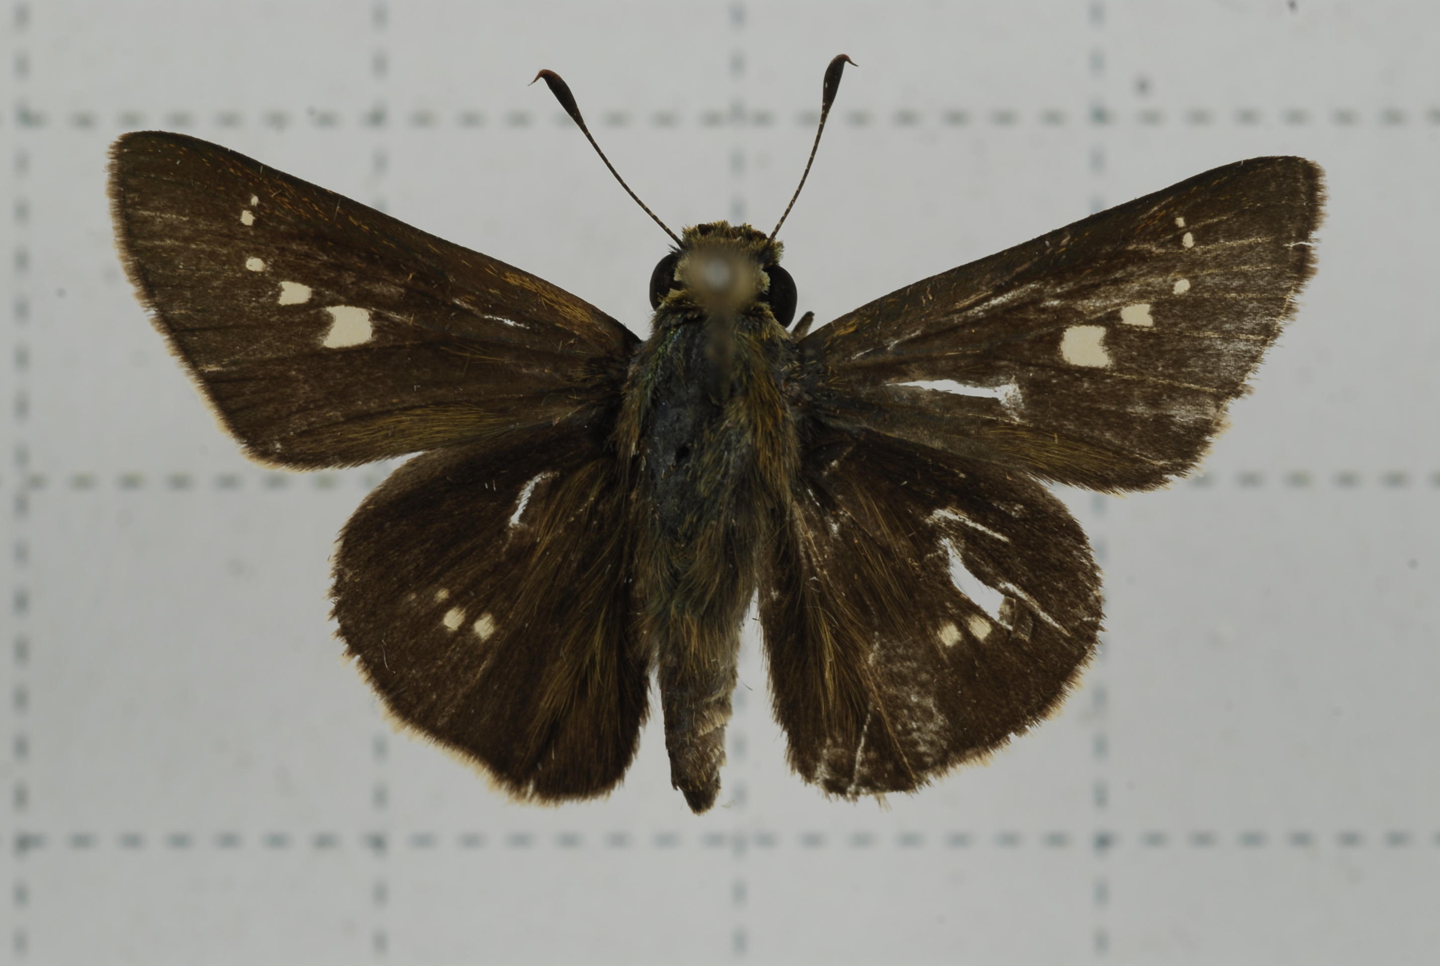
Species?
Parnara bada
